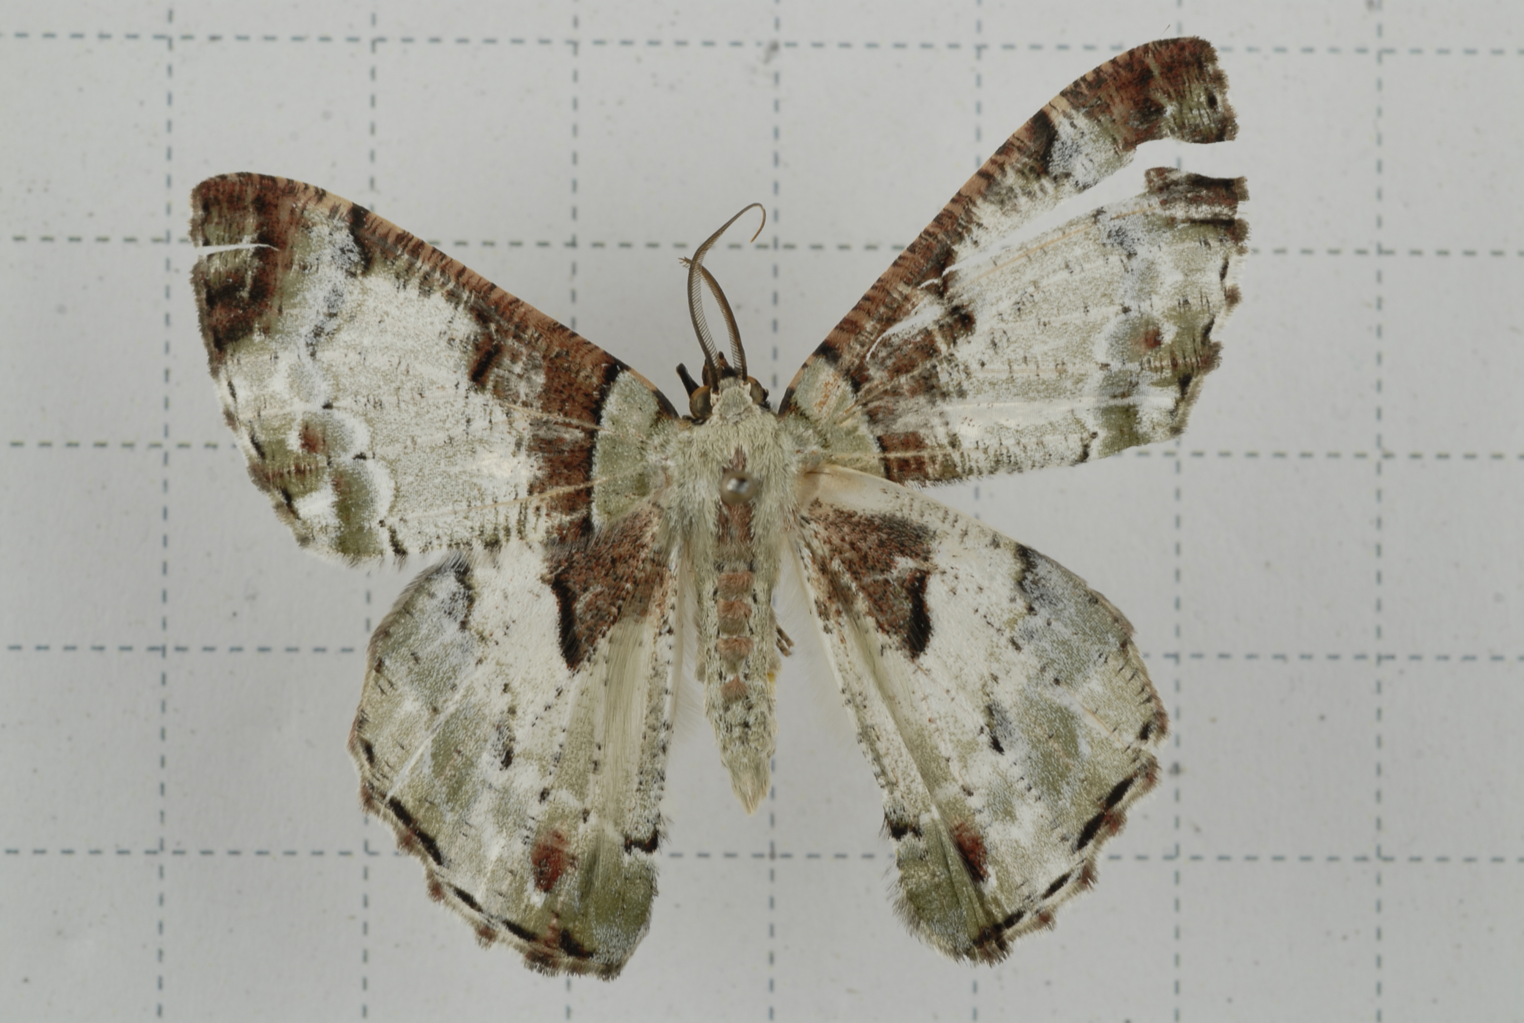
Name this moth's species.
Pachyodes subtrita subtrita
